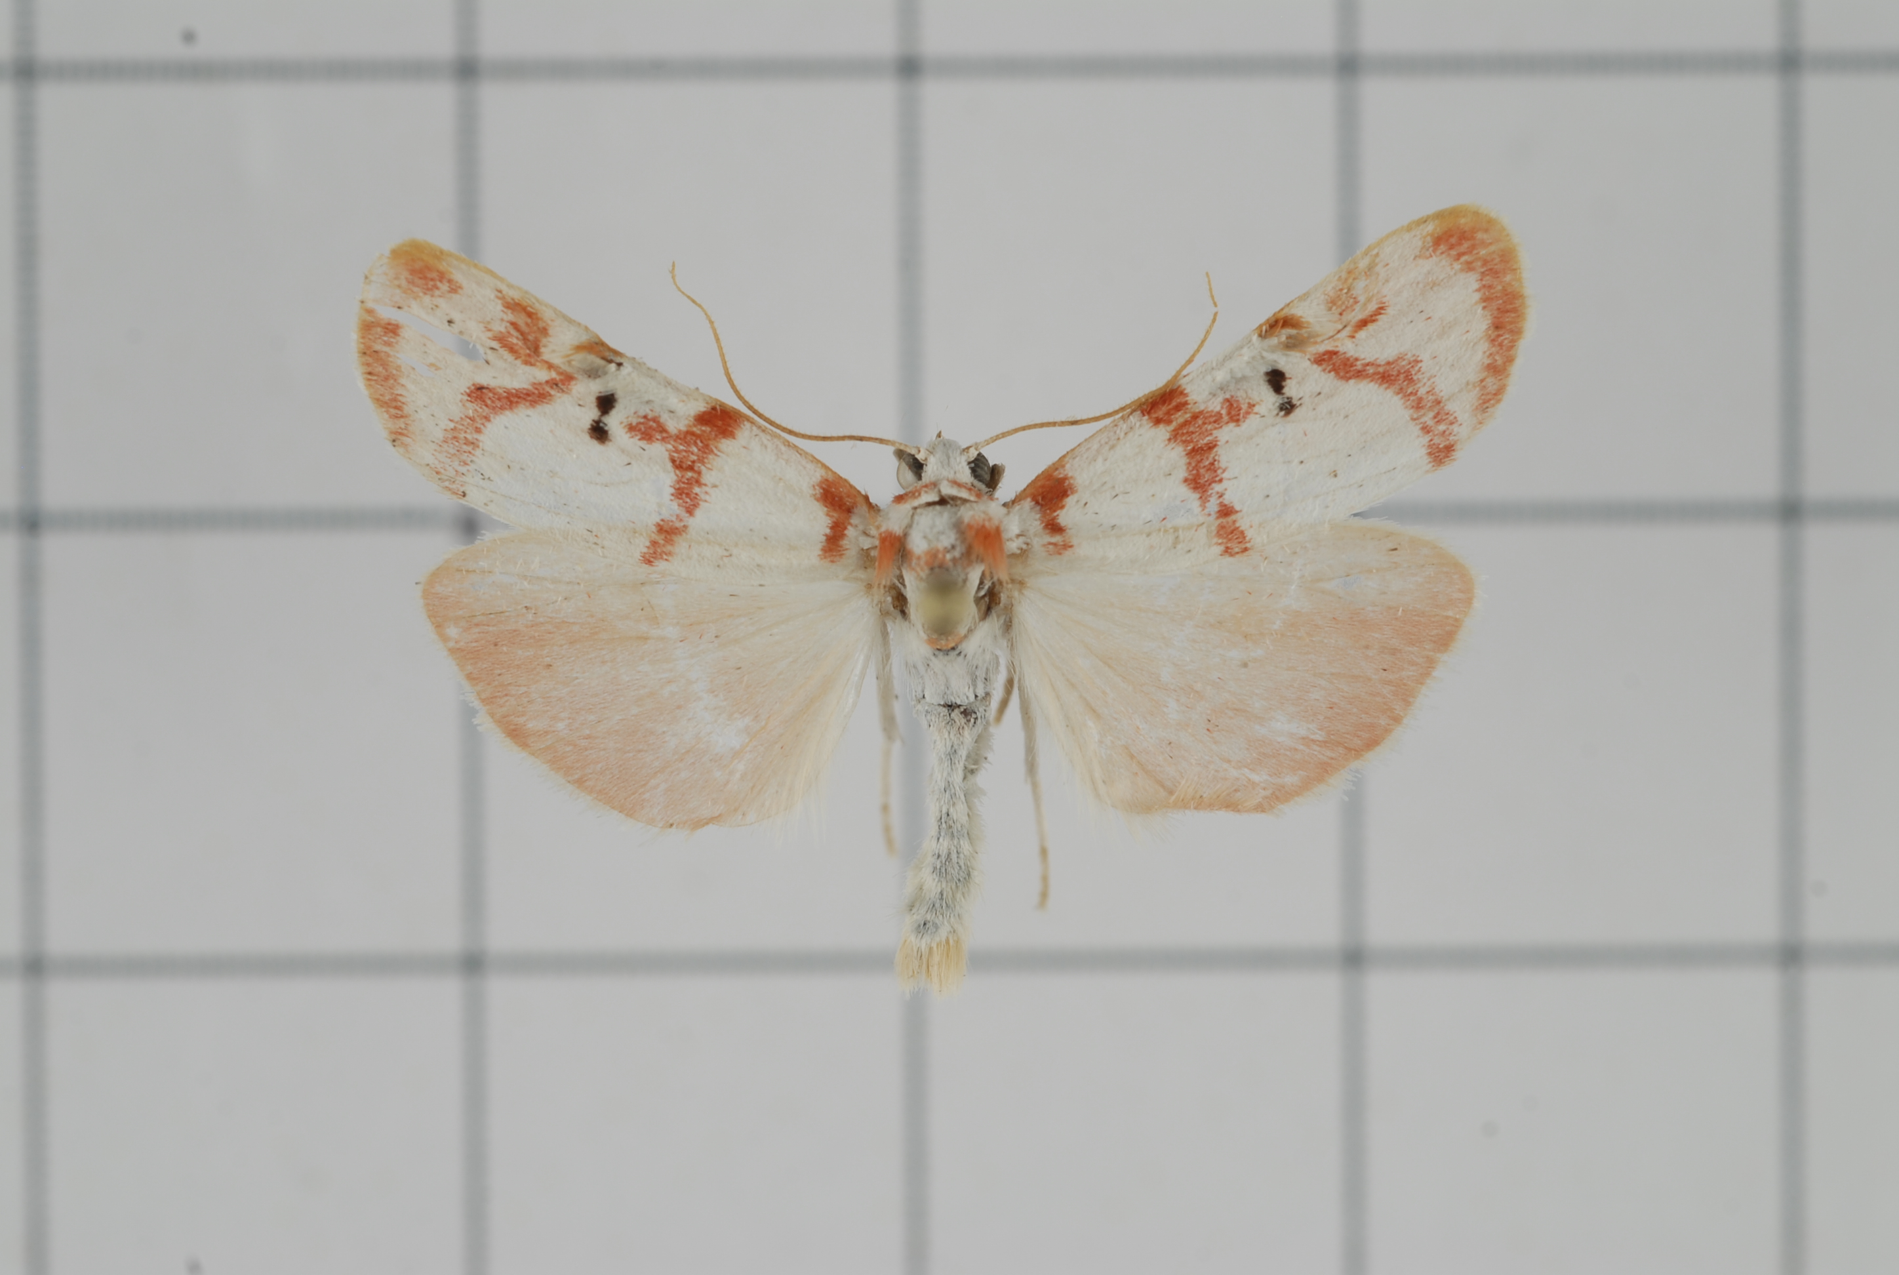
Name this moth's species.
Cyana hamata hamata
